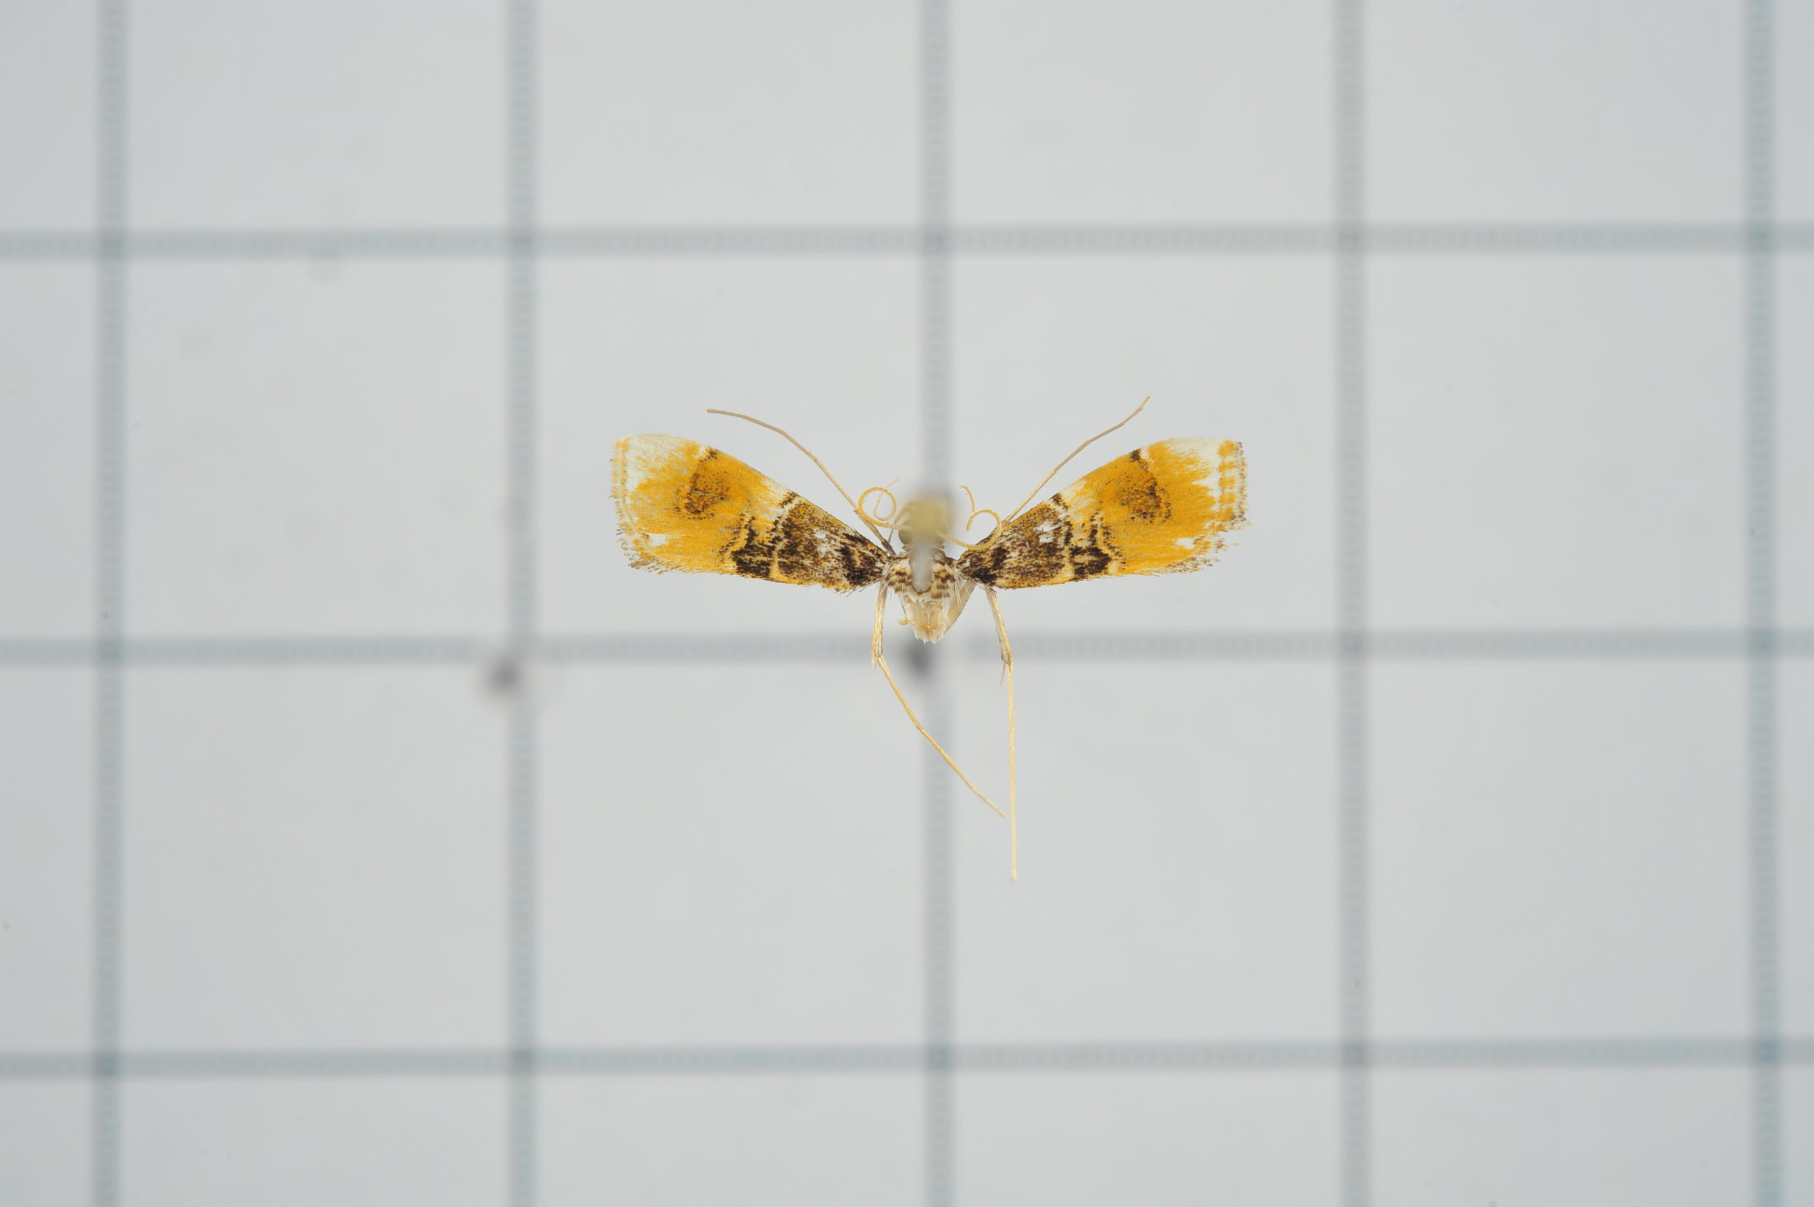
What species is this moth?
Thysanoidma octalis
